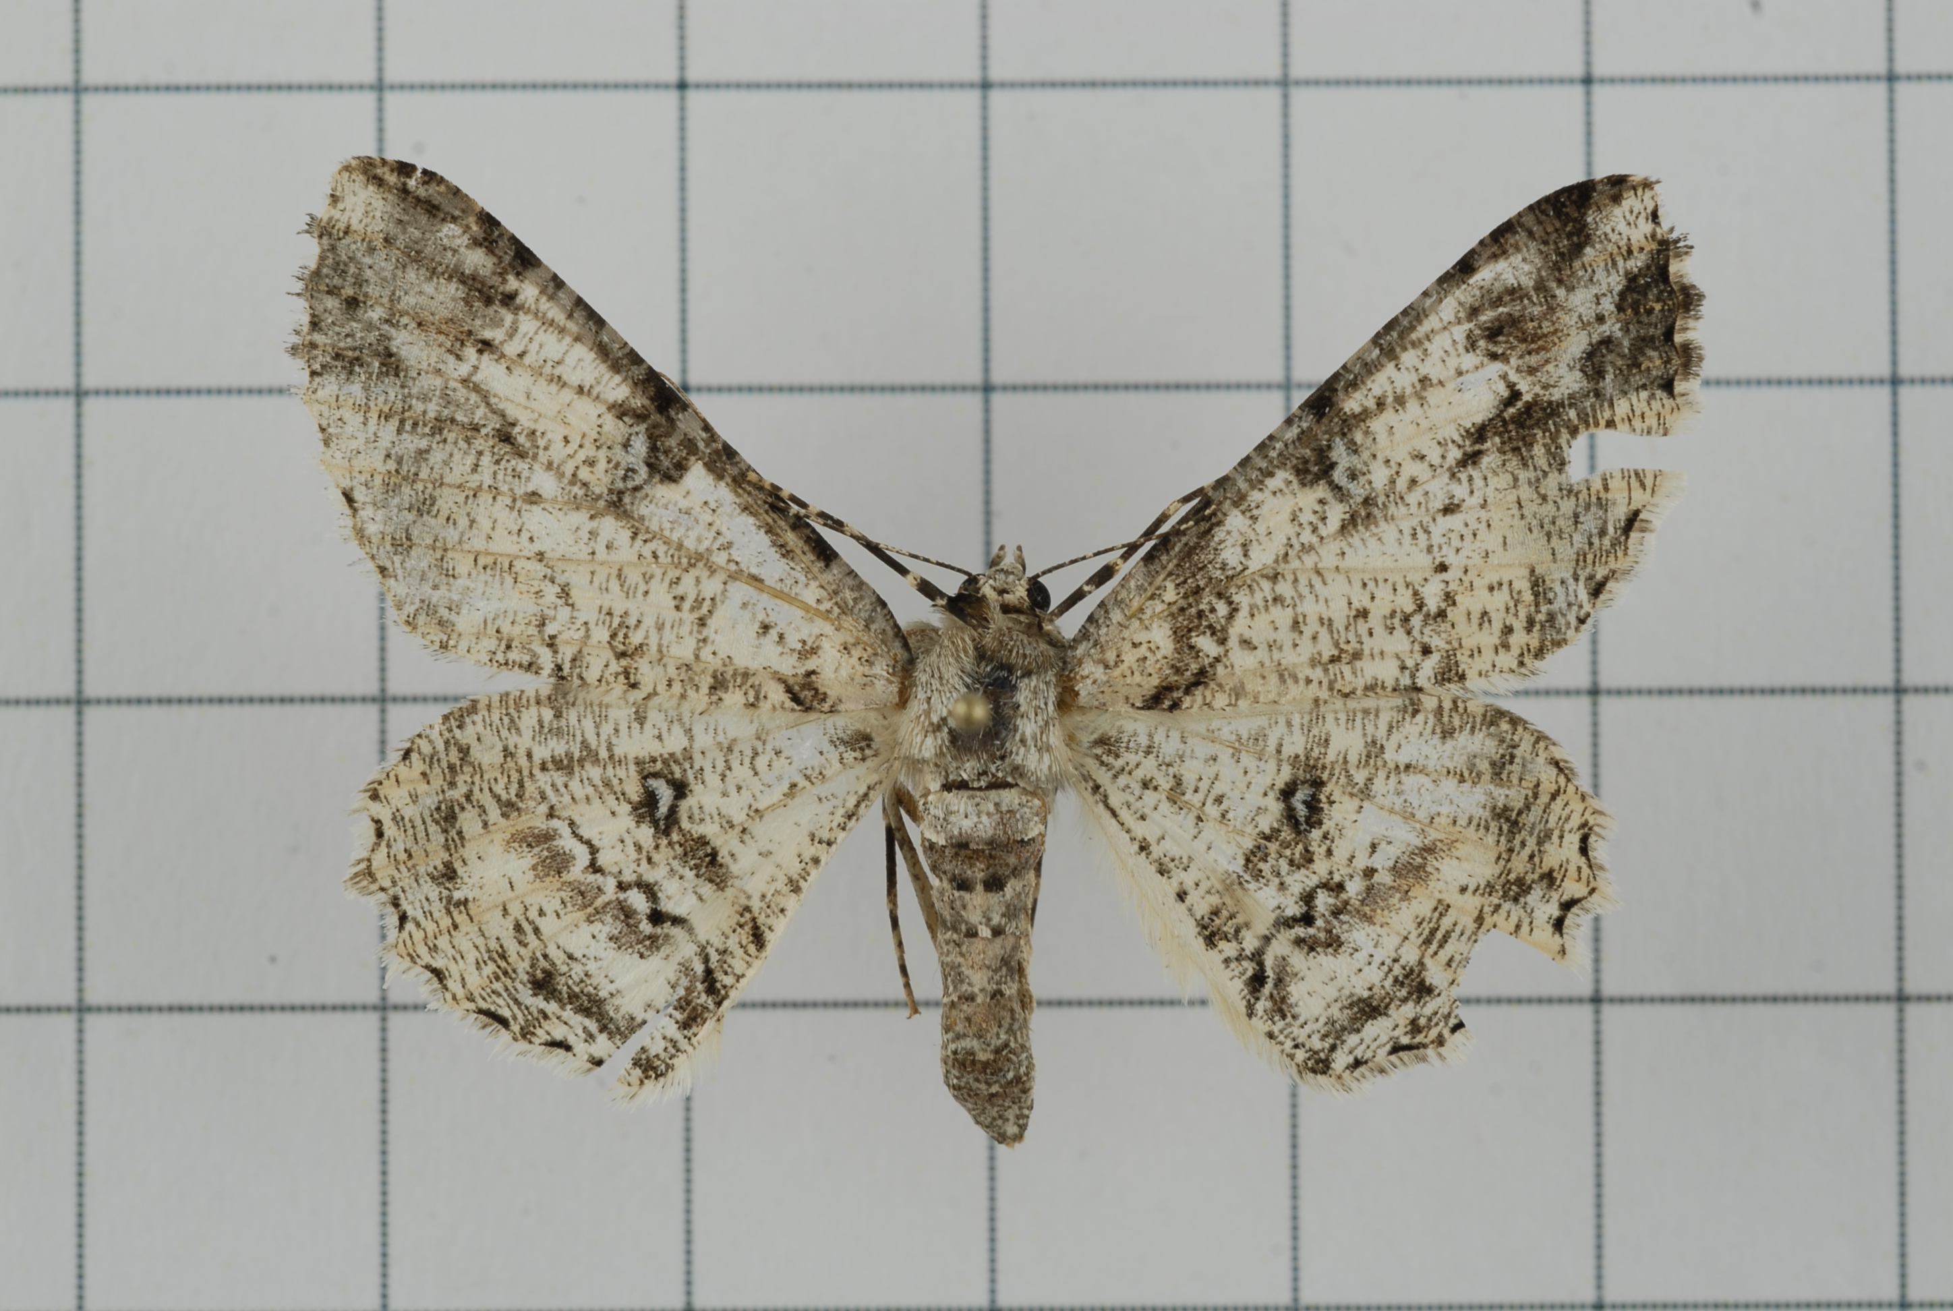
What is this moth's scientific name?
Cleora fraterna
